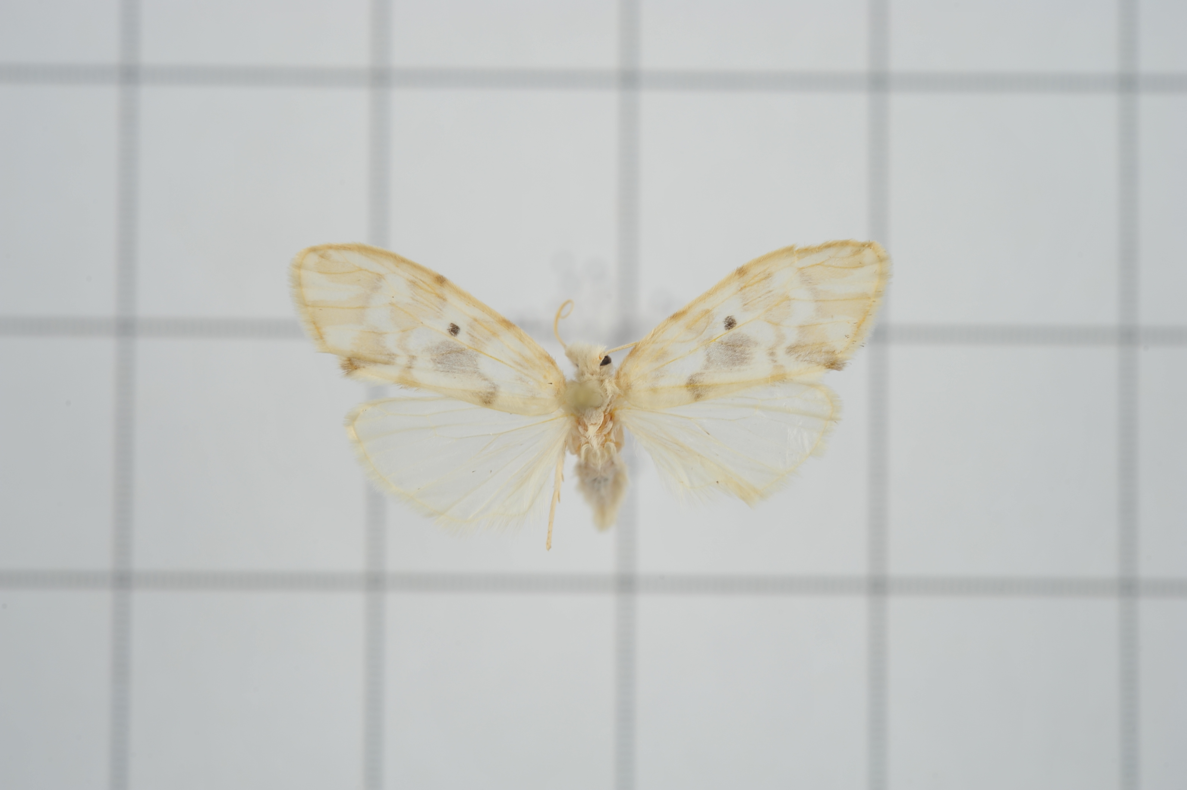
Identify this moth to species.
Nudaria ranruna
